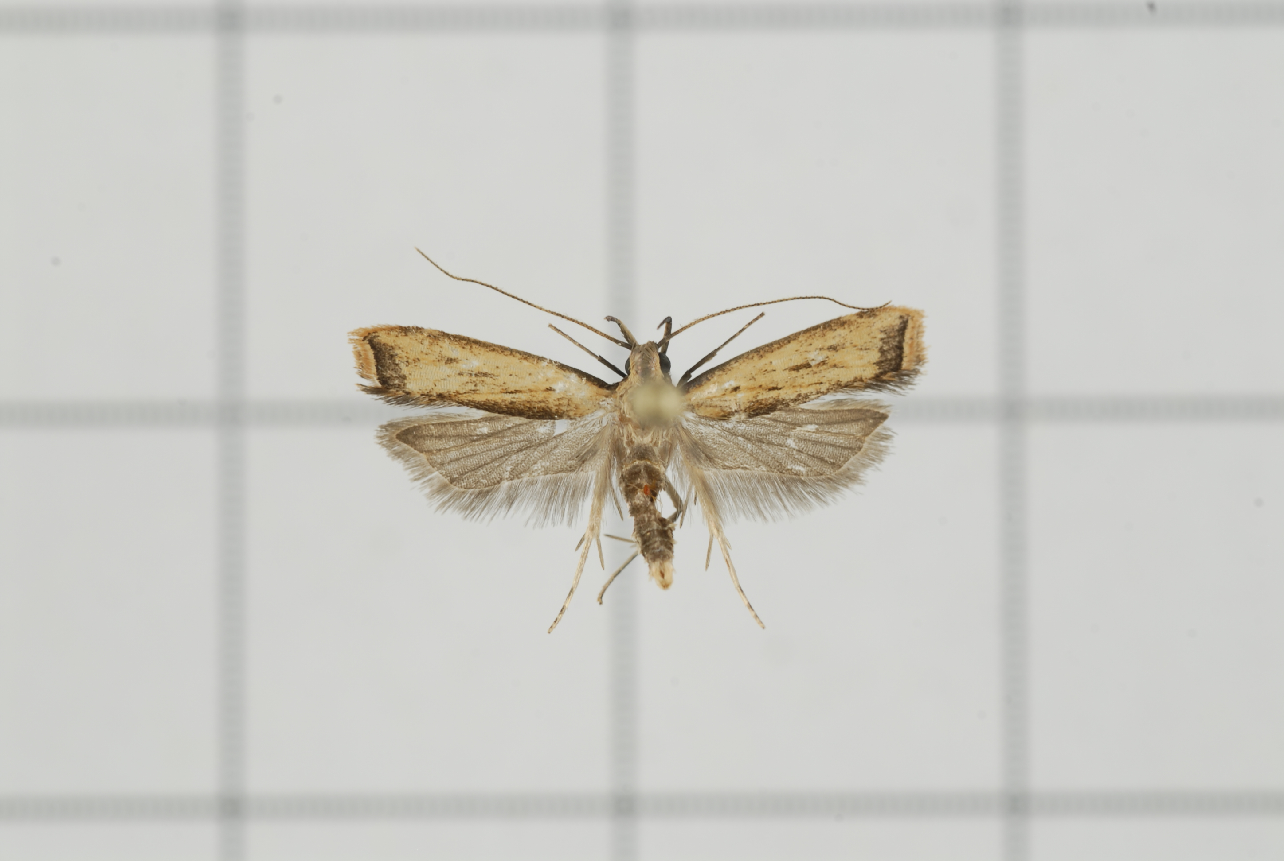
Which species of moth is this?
Dichomeris picrocarpa
